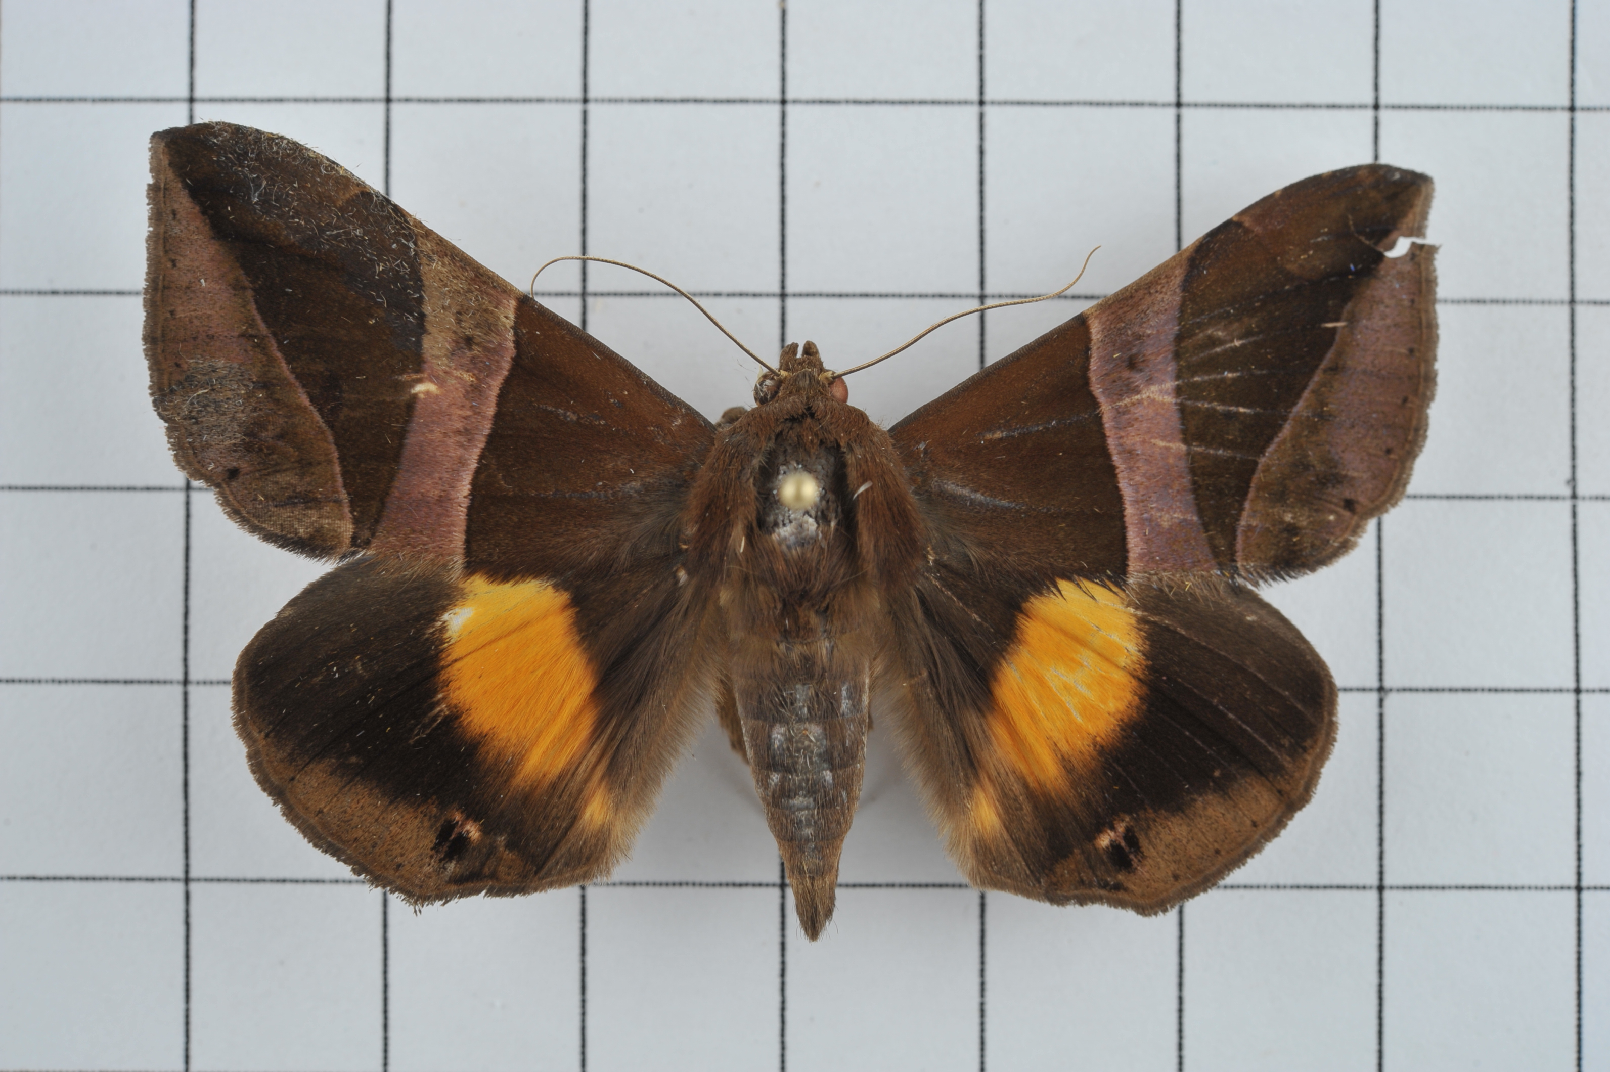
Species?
Bastilla fulvotaenia
